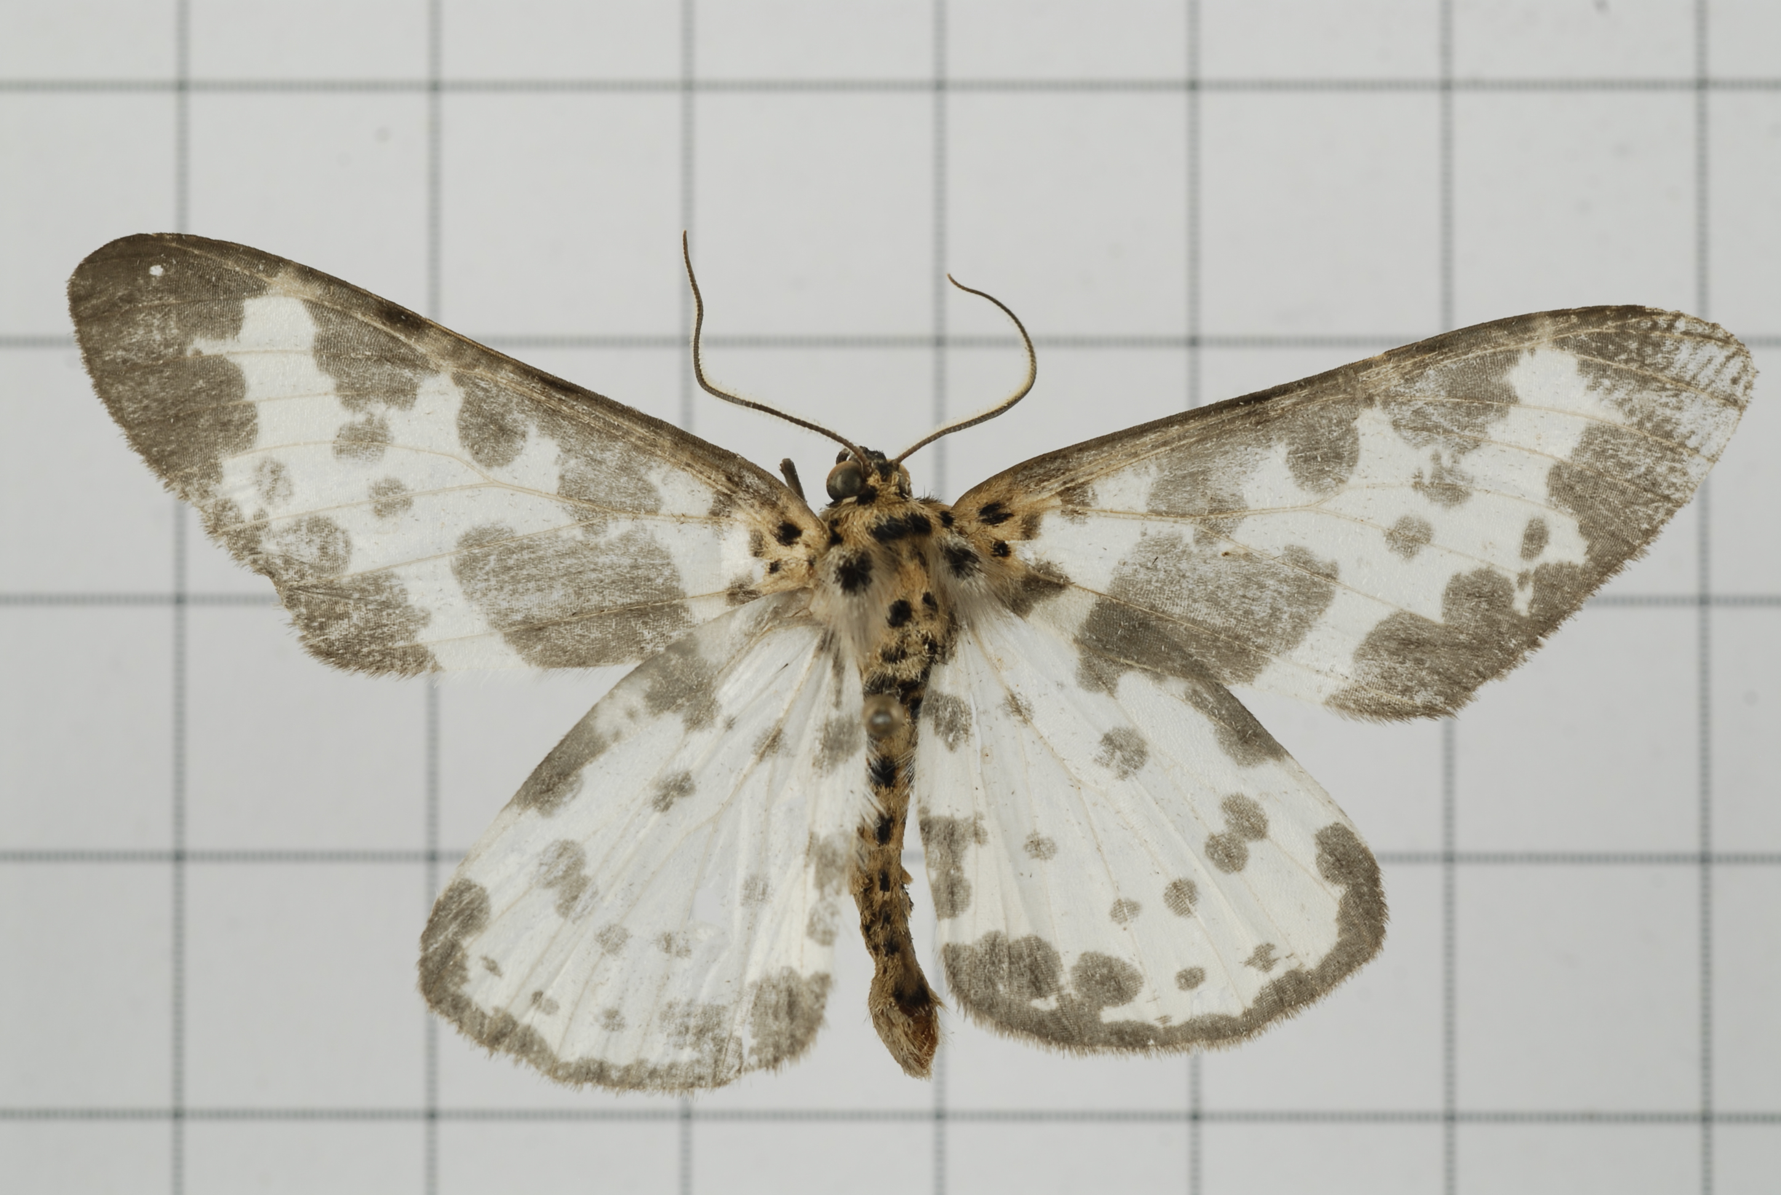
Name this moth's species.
Percnia longitermen
